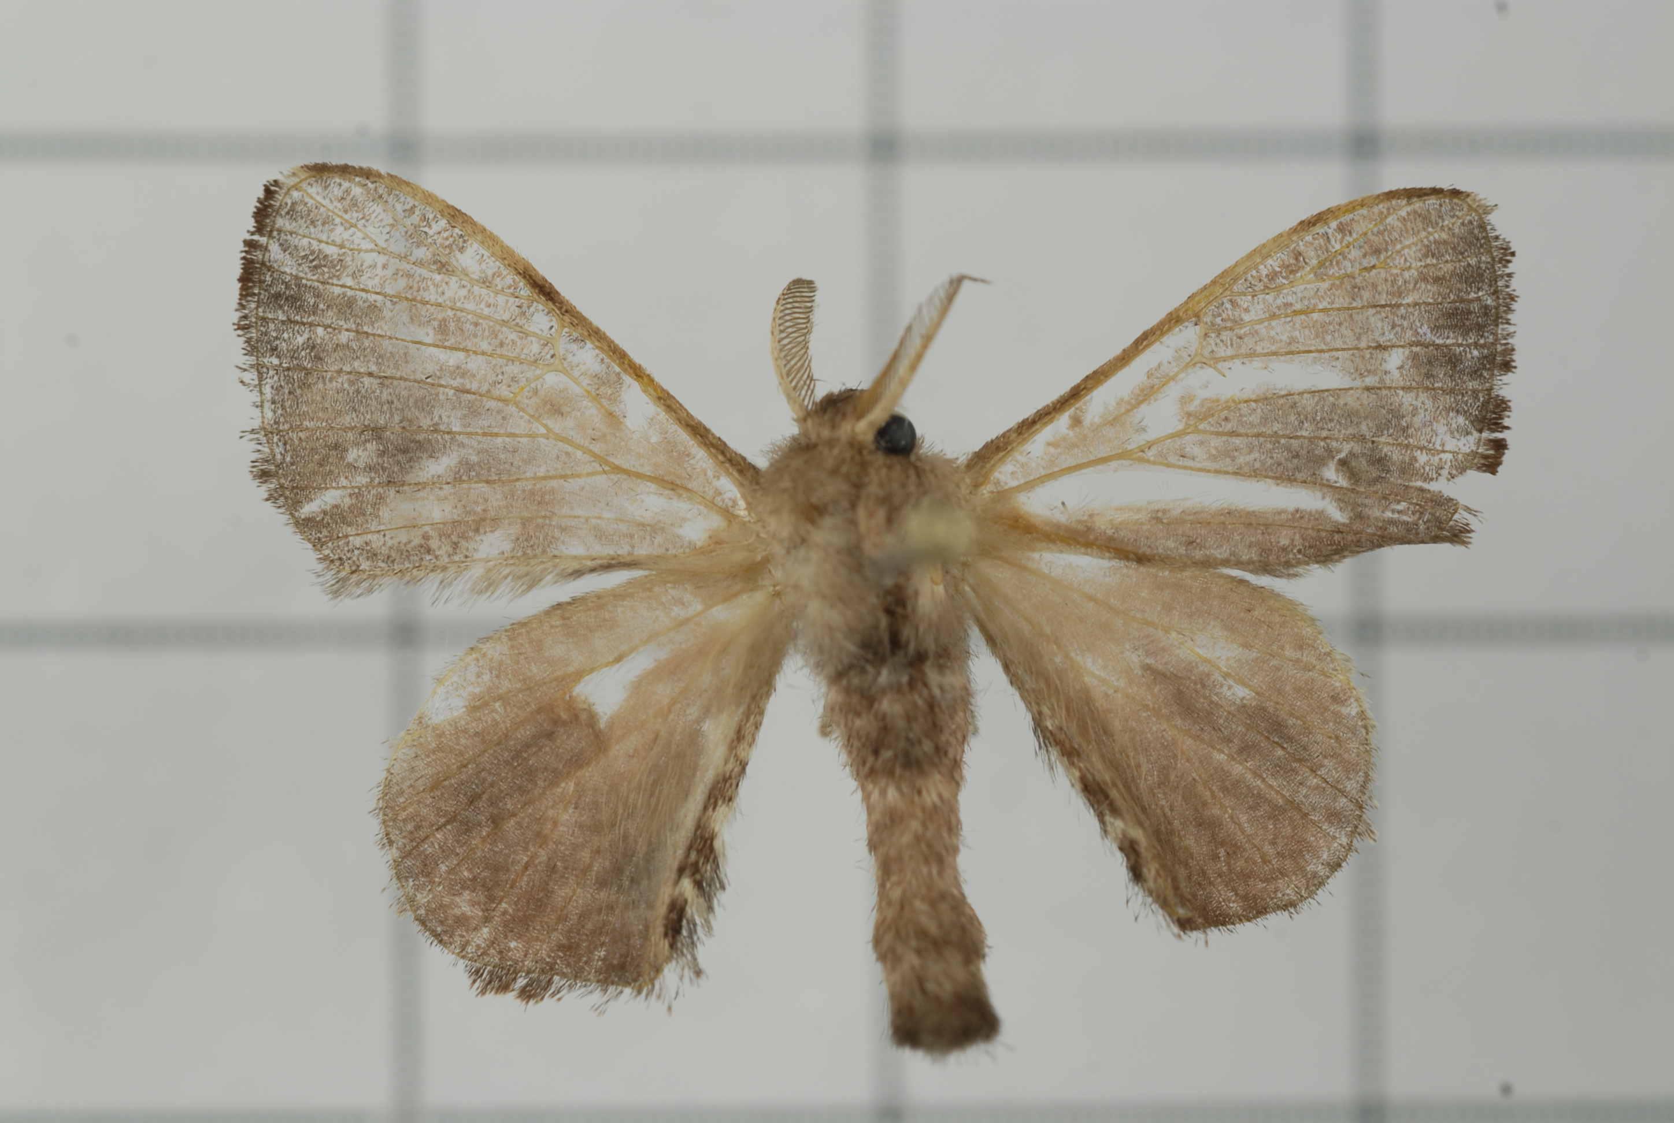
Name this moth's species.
Trilocha varians
